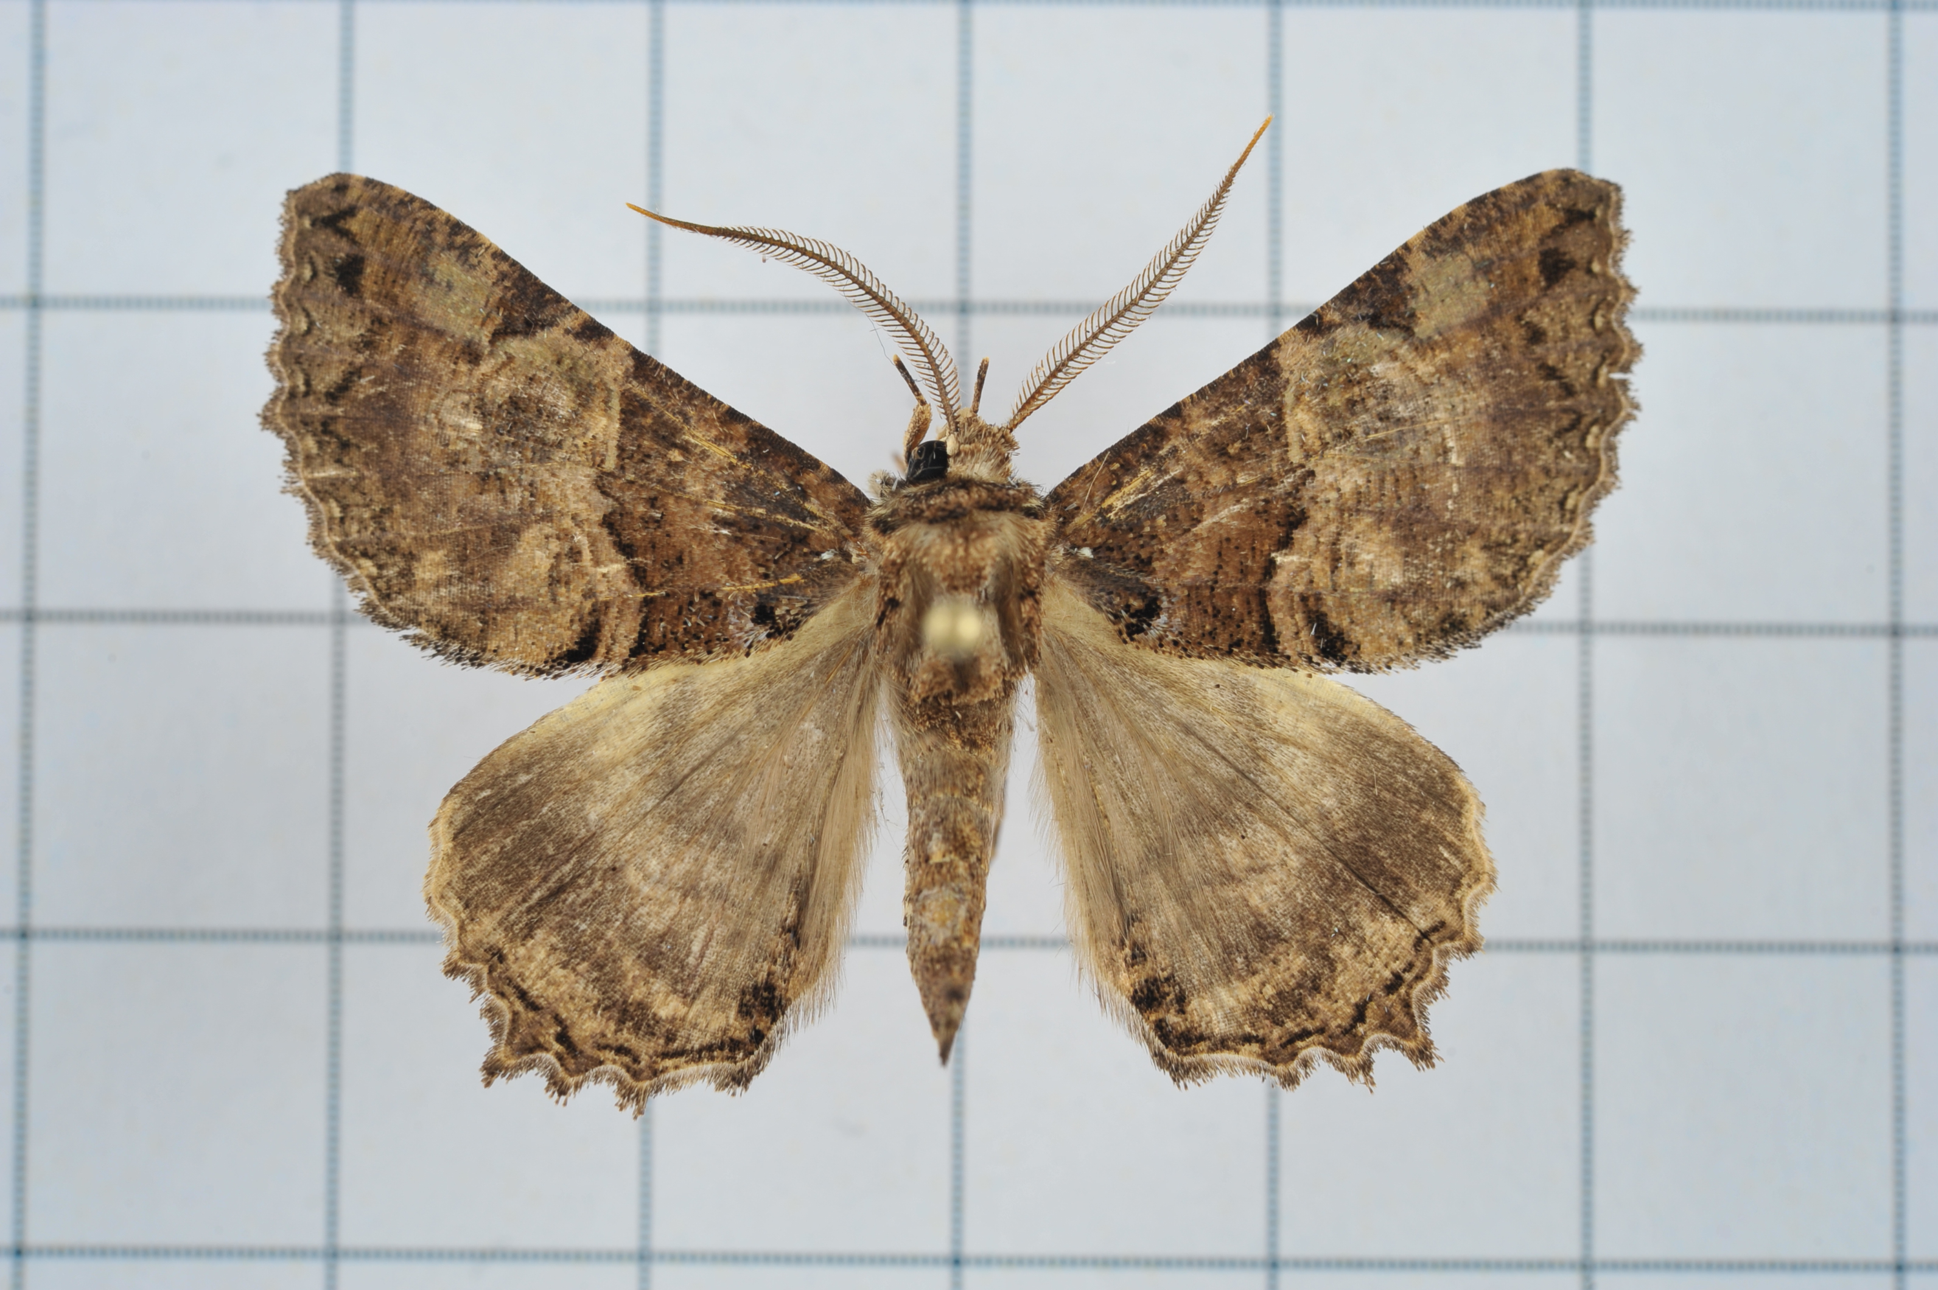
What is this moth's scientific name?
Daddala lucilla
